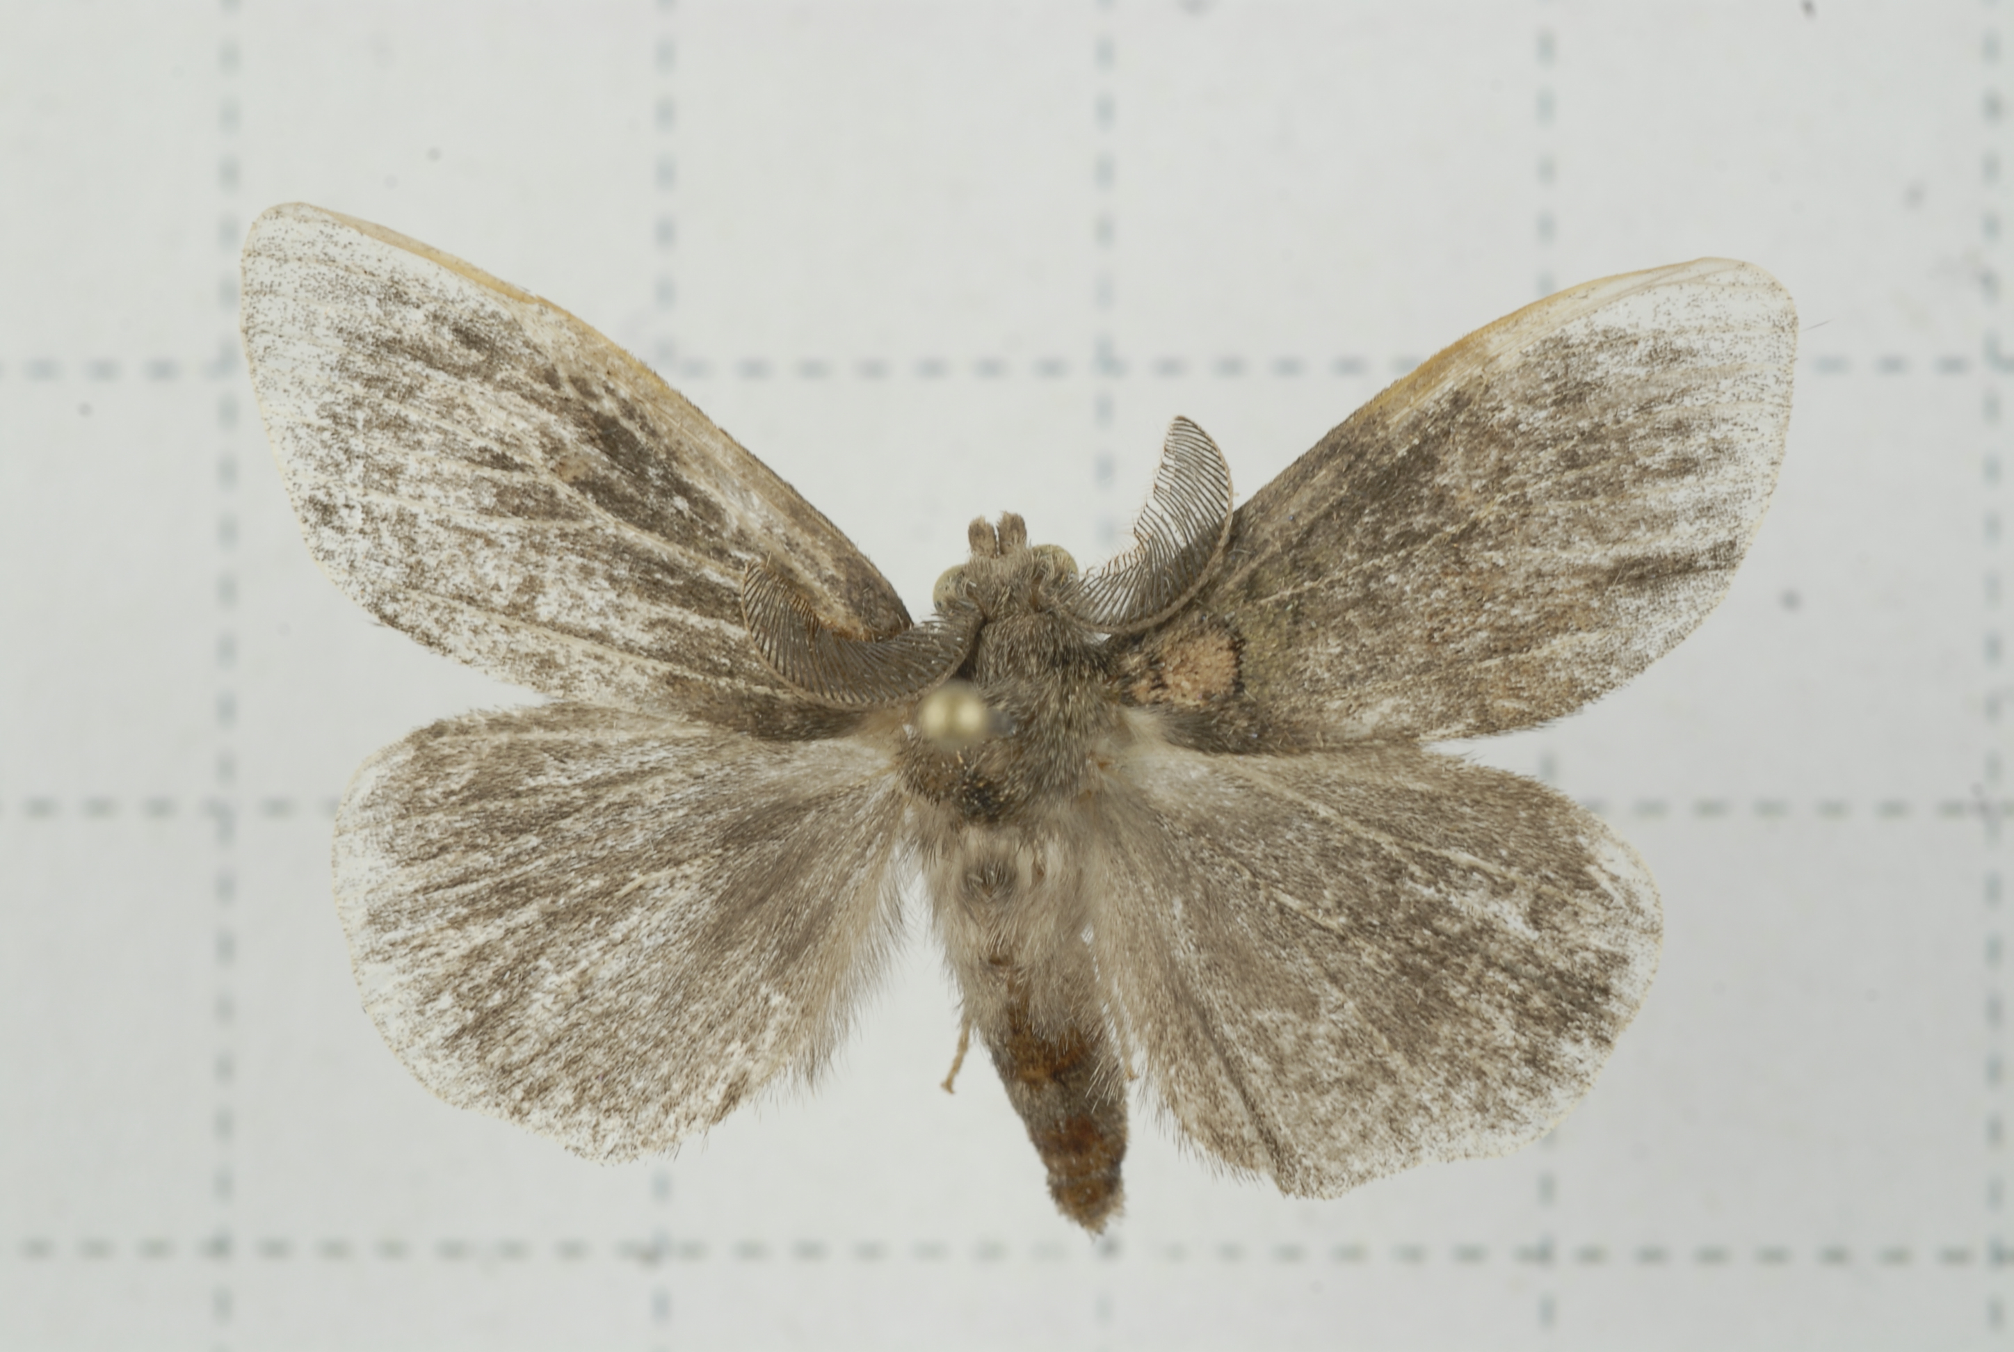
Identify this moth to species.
Olene dudgeoni
